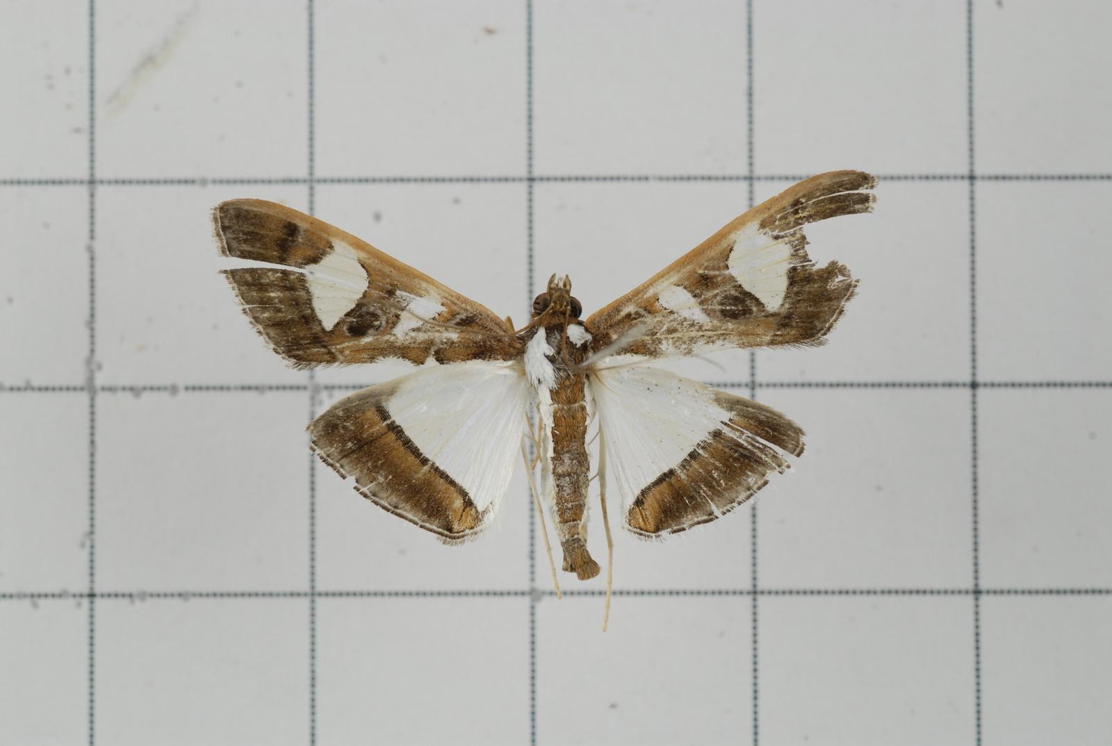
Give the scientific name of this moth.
Glyphodes bivitralis
